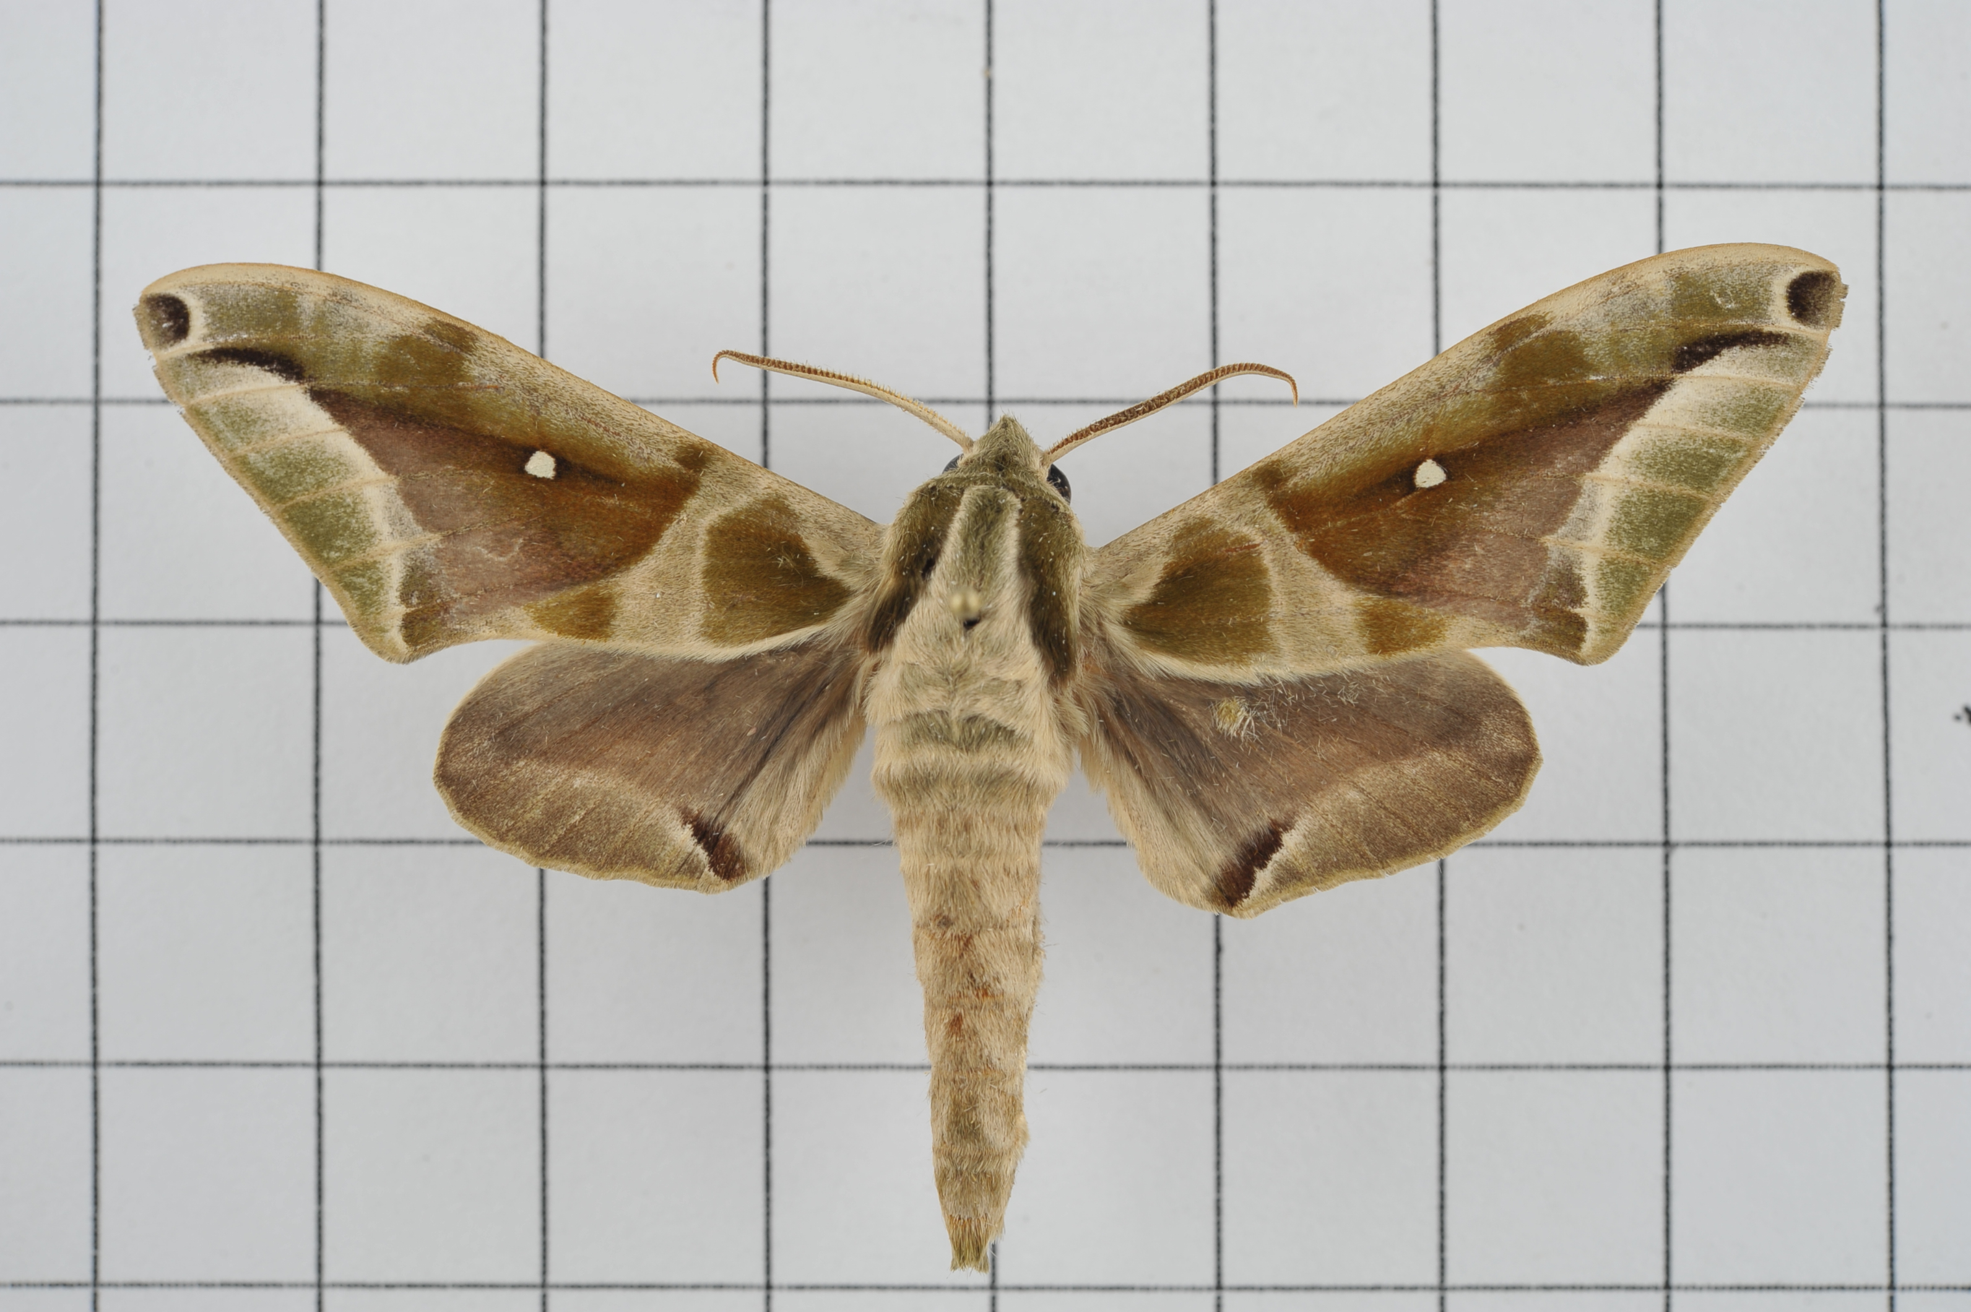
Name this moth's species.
Parum colligata
